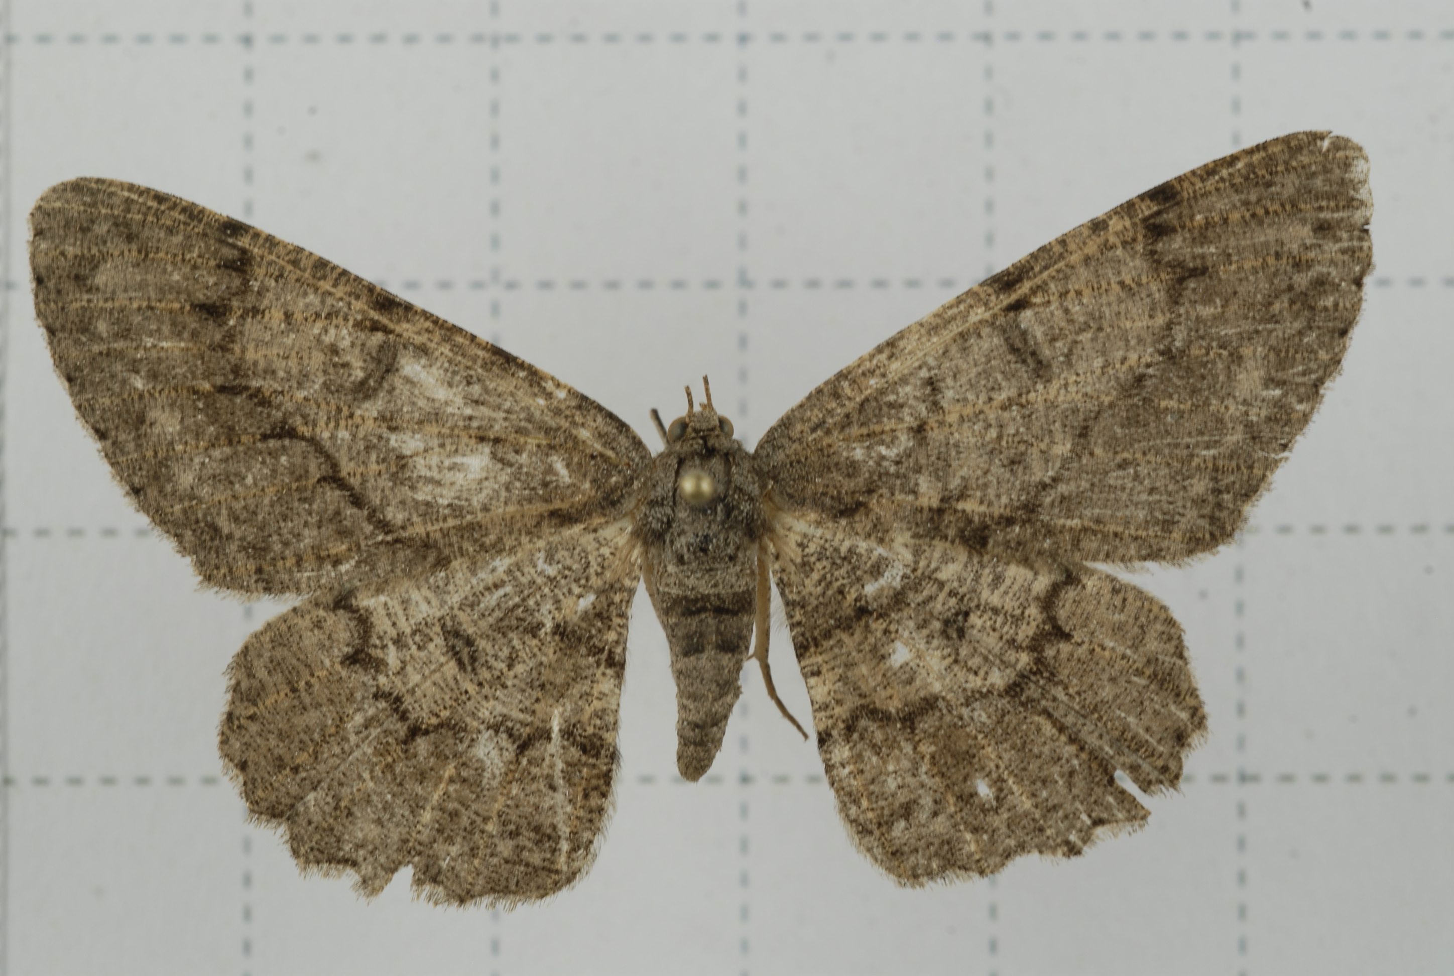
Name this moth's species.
Hypomecis punctinalis glos
